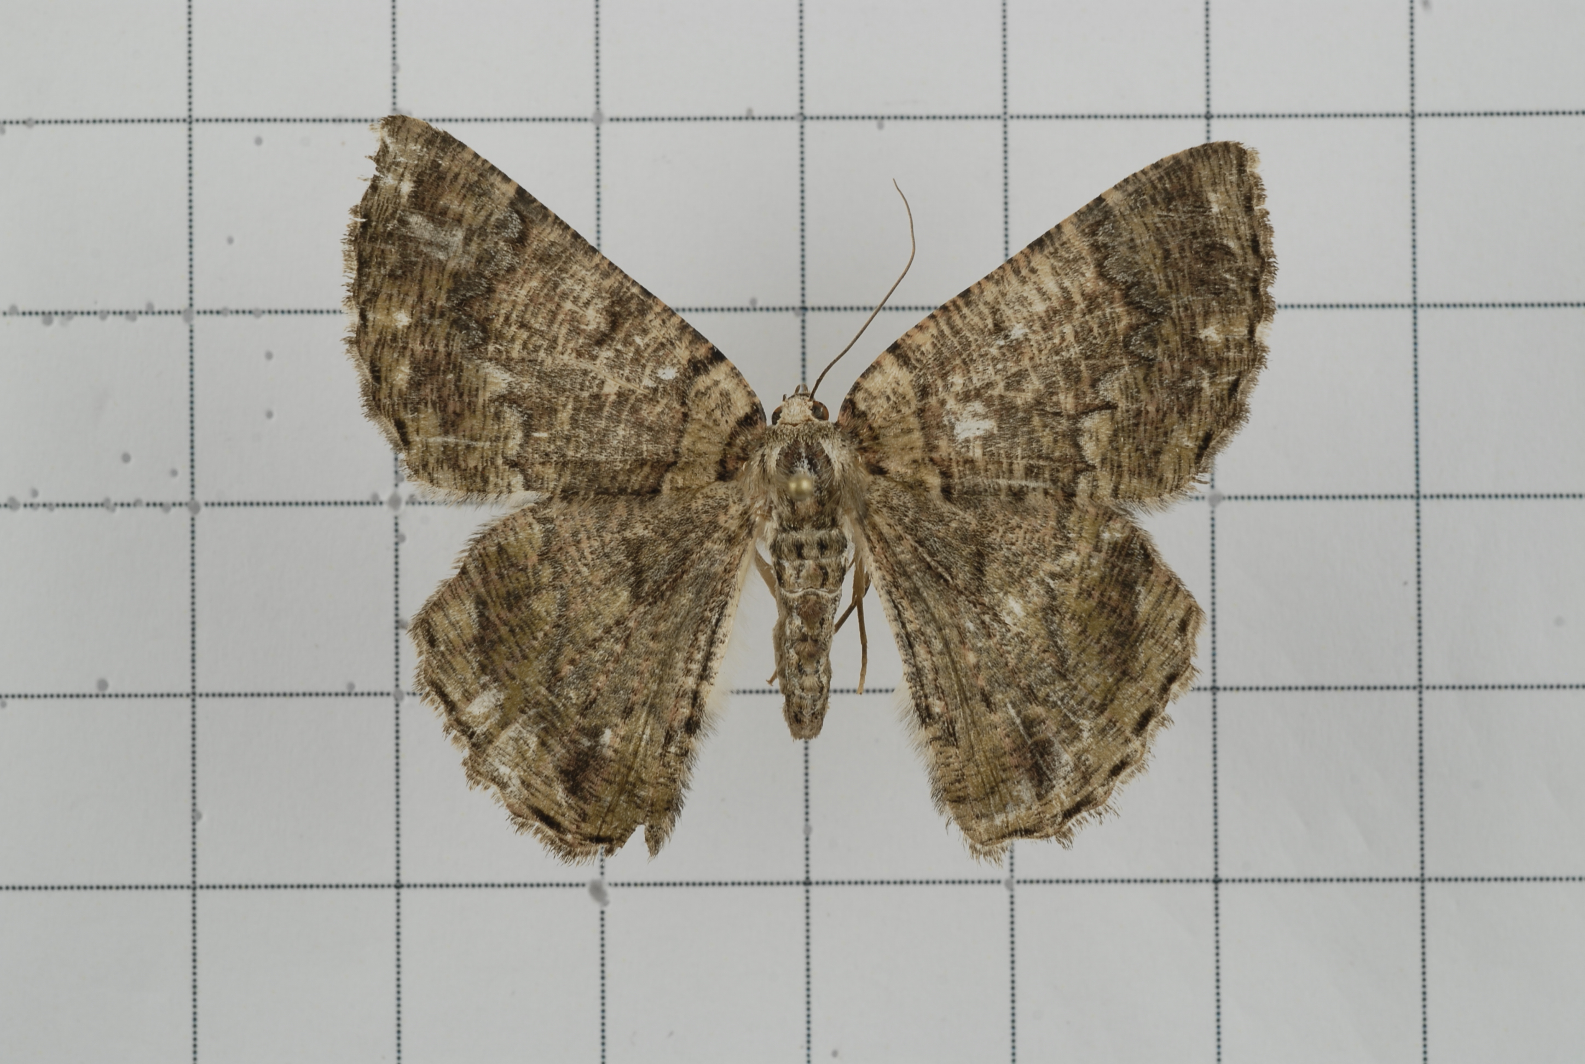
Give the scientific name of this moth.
Lophophelma taiwana
